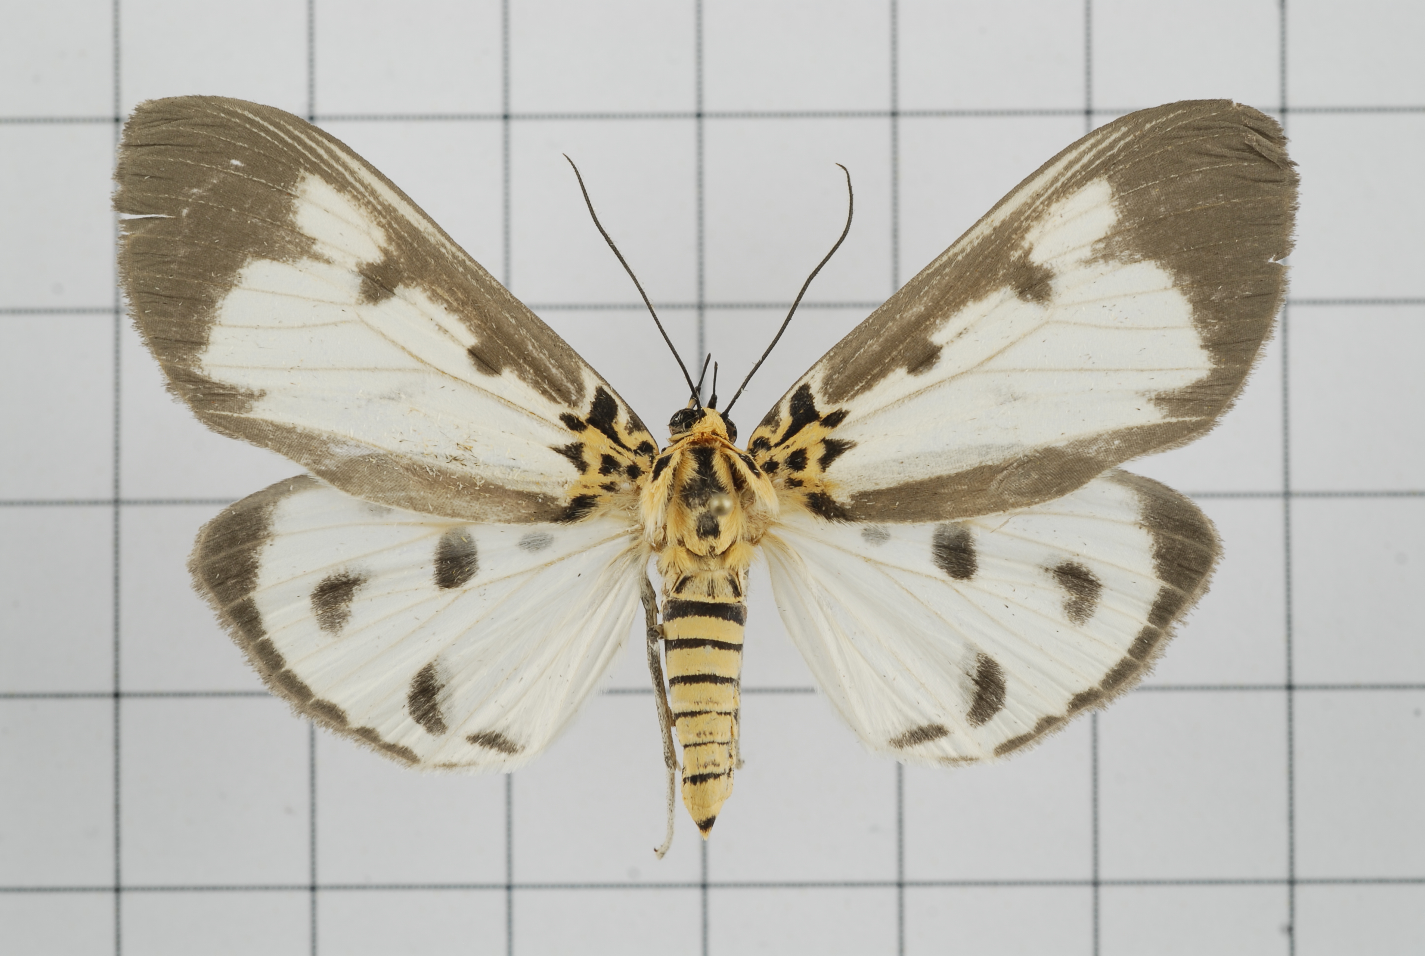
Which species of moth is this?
Asota plana lacteata
